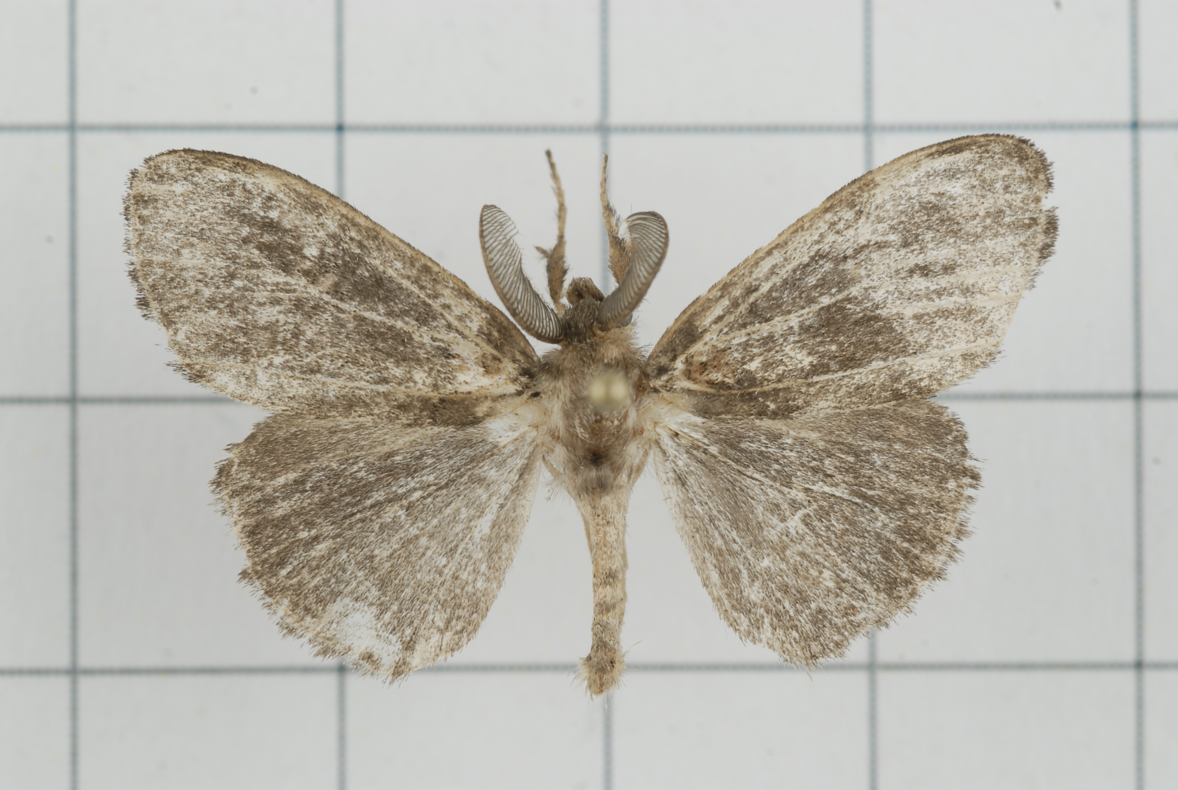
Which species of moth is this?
Olene dudgeoni
